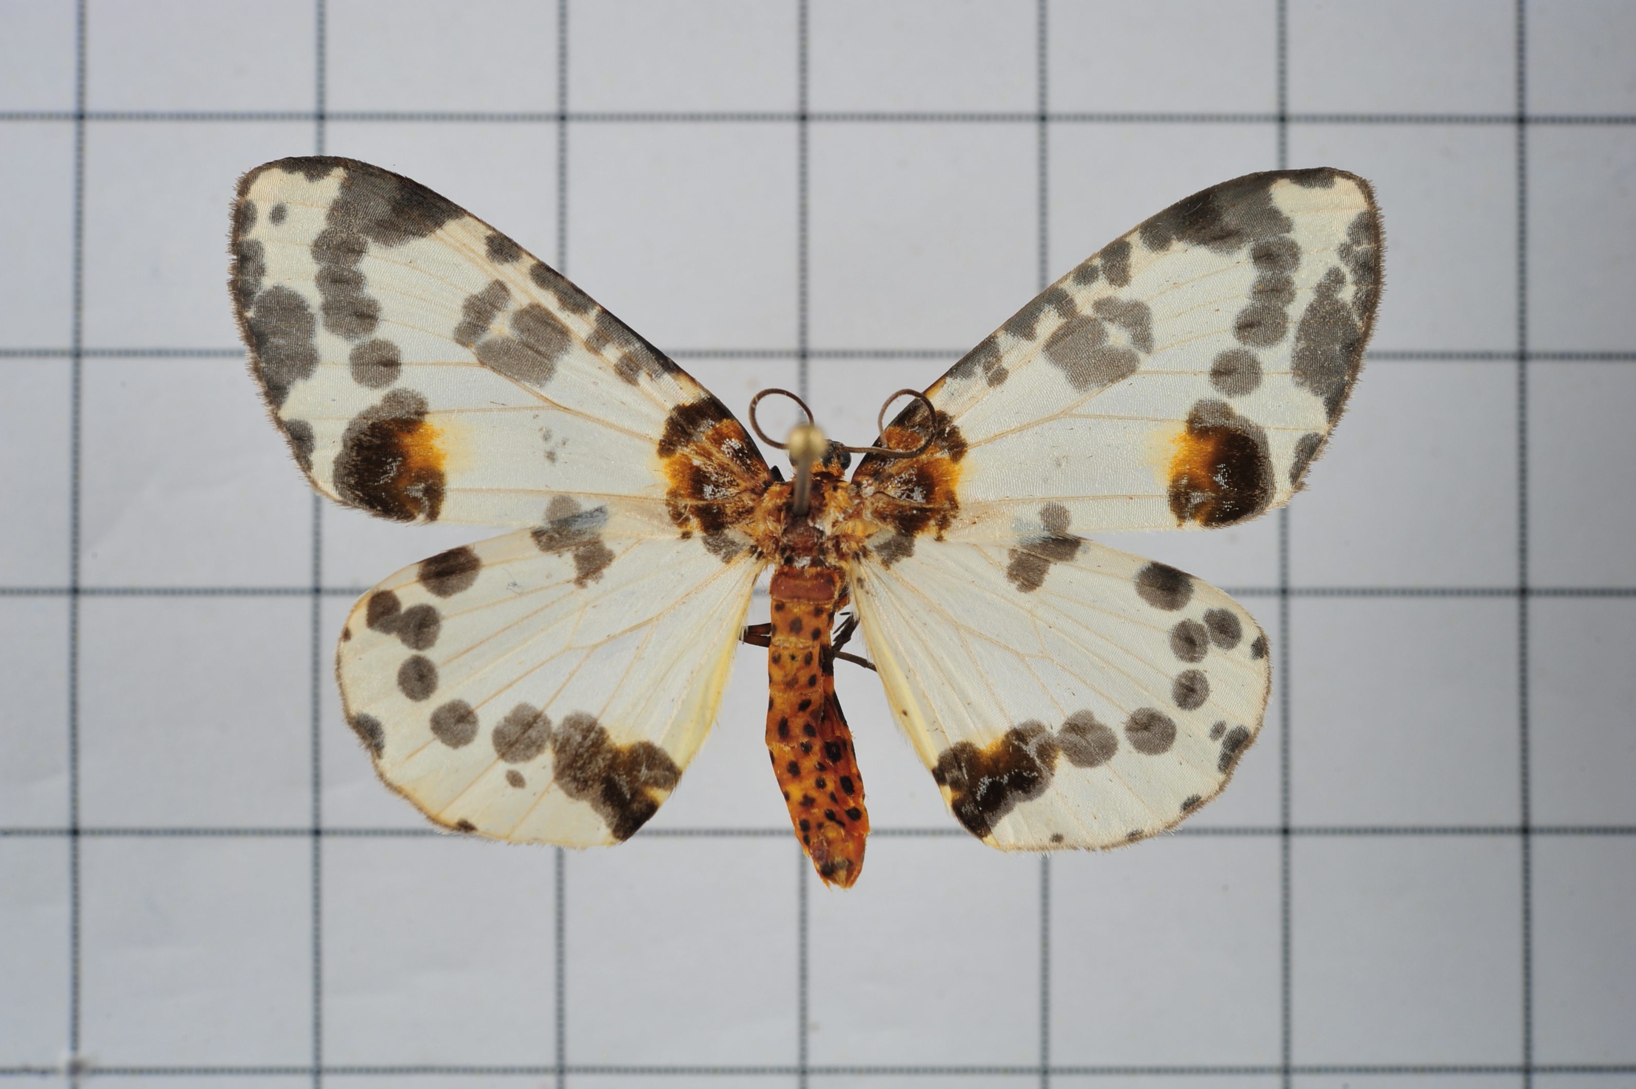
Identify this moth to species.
Abraxas formosilluminata
